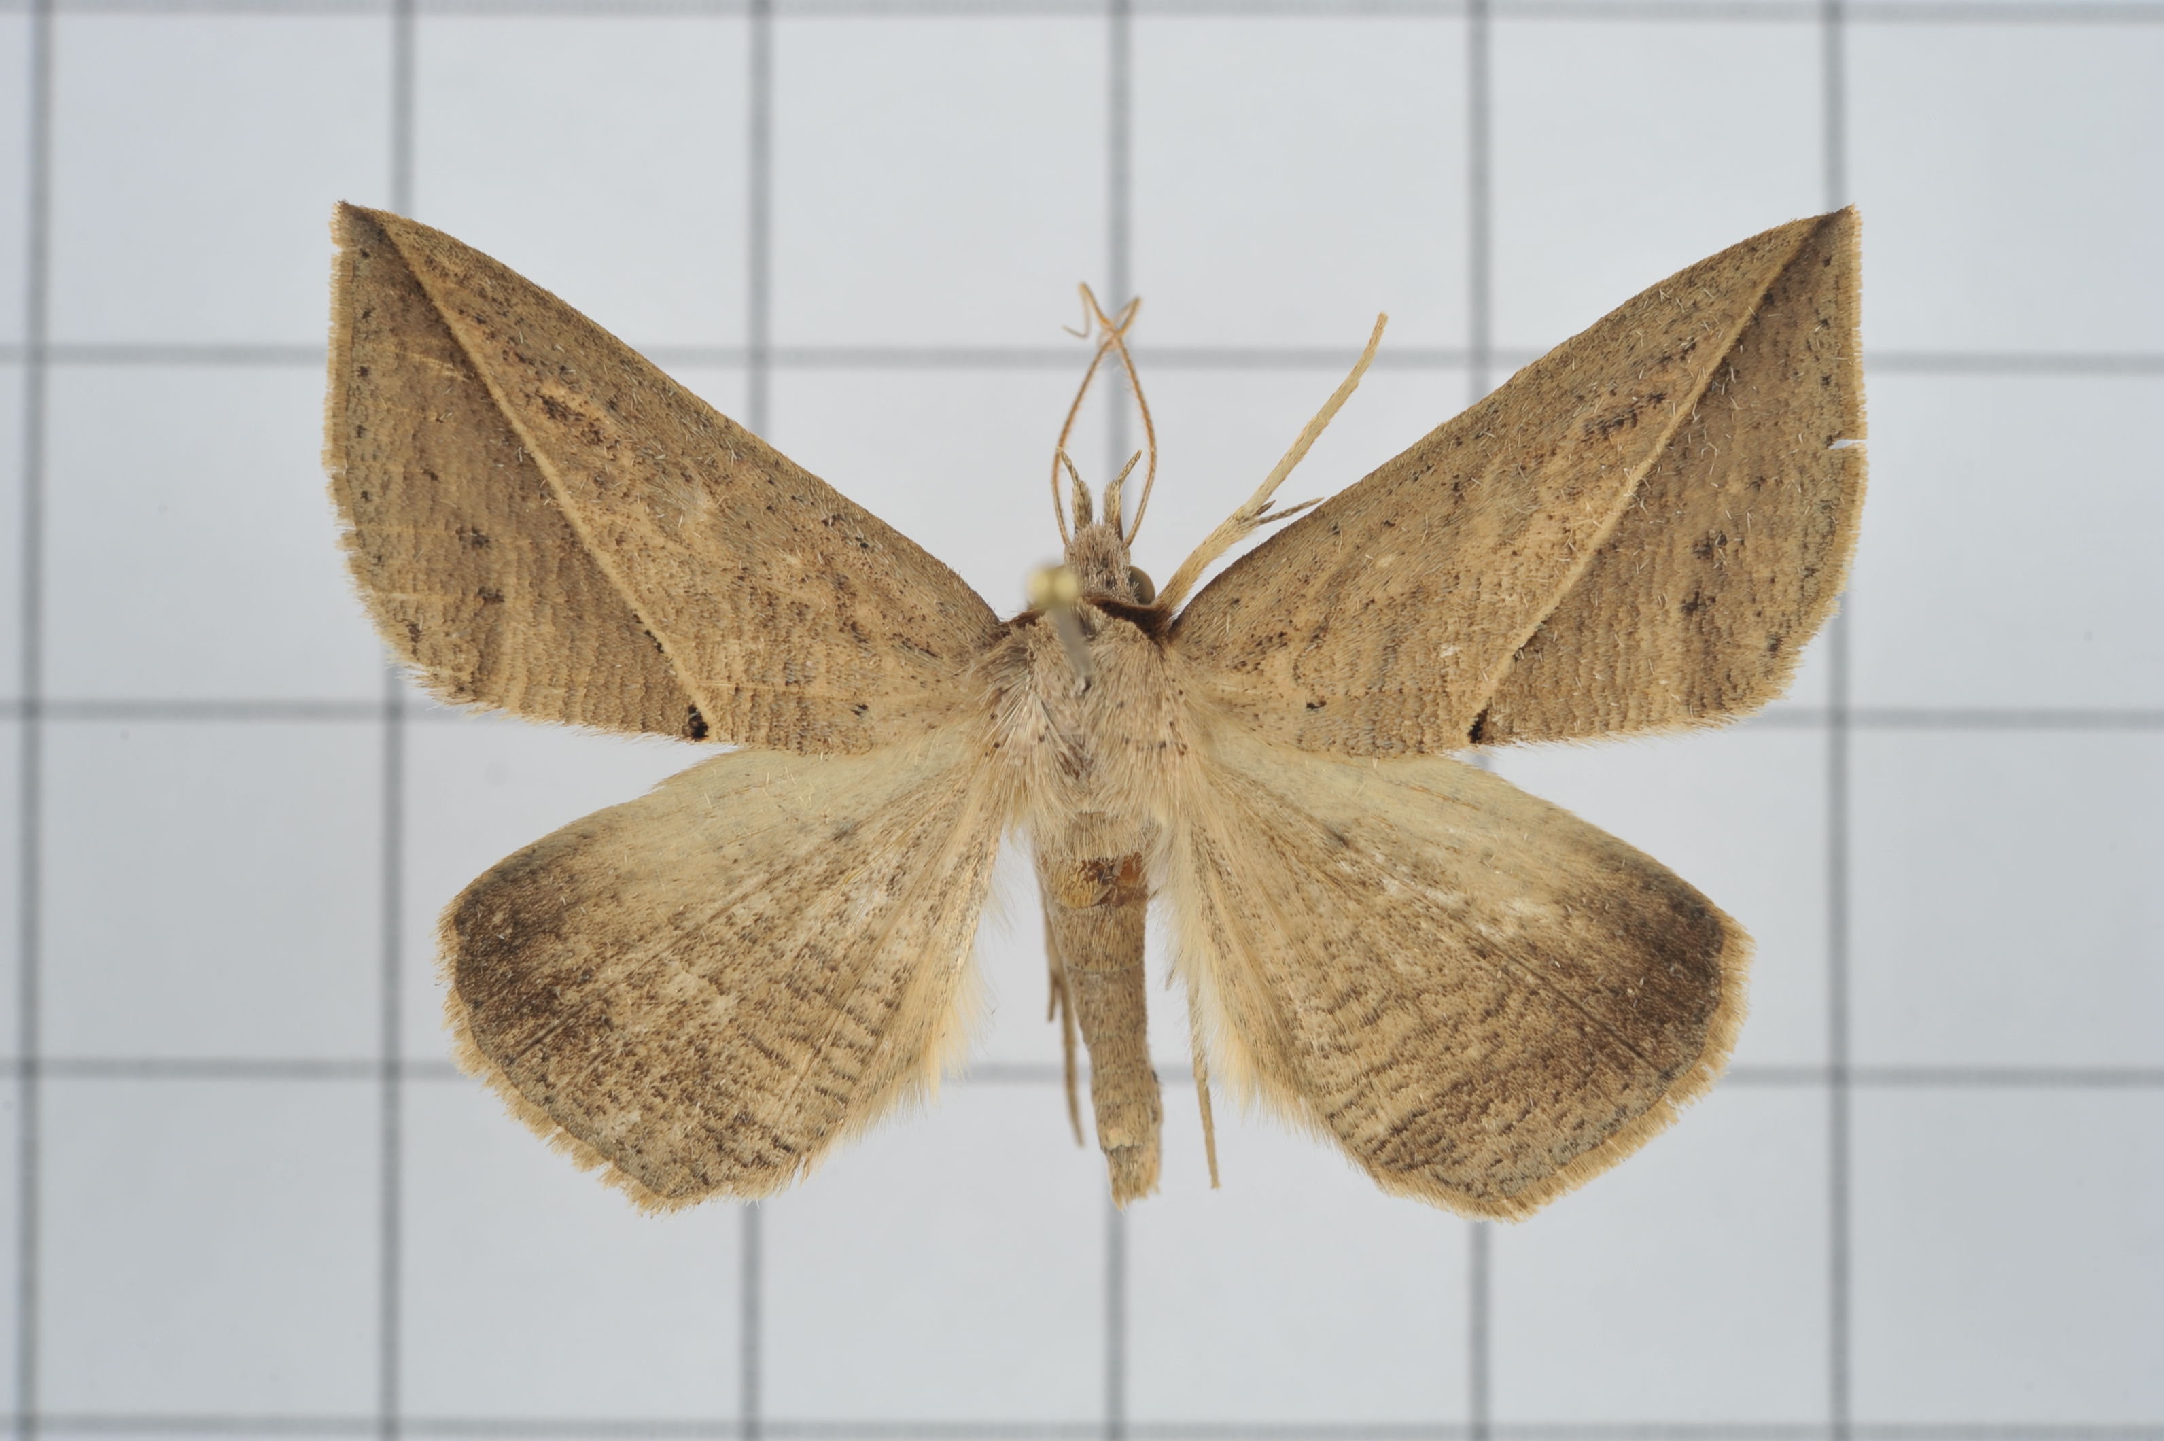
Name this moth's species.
Dierna strigata
